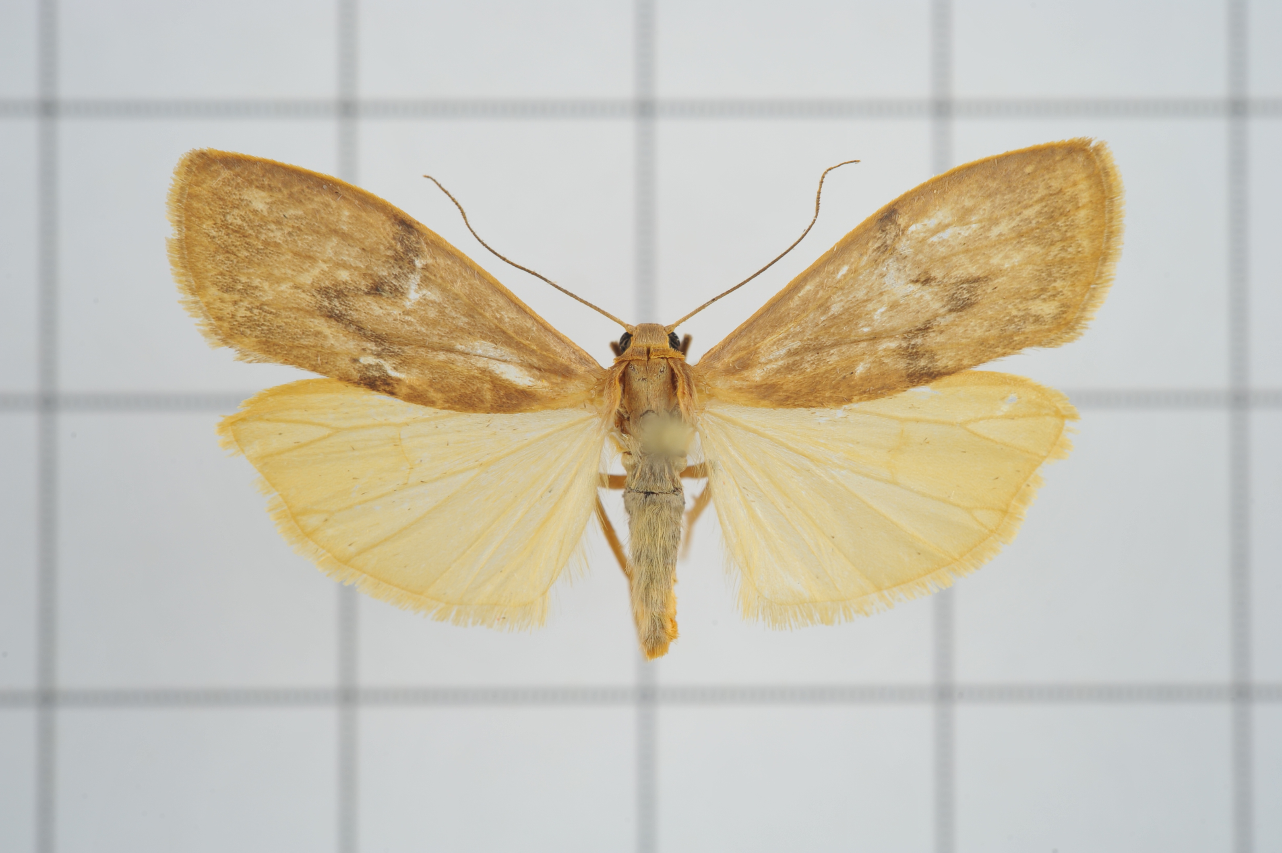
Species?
Teuloma tainebula
